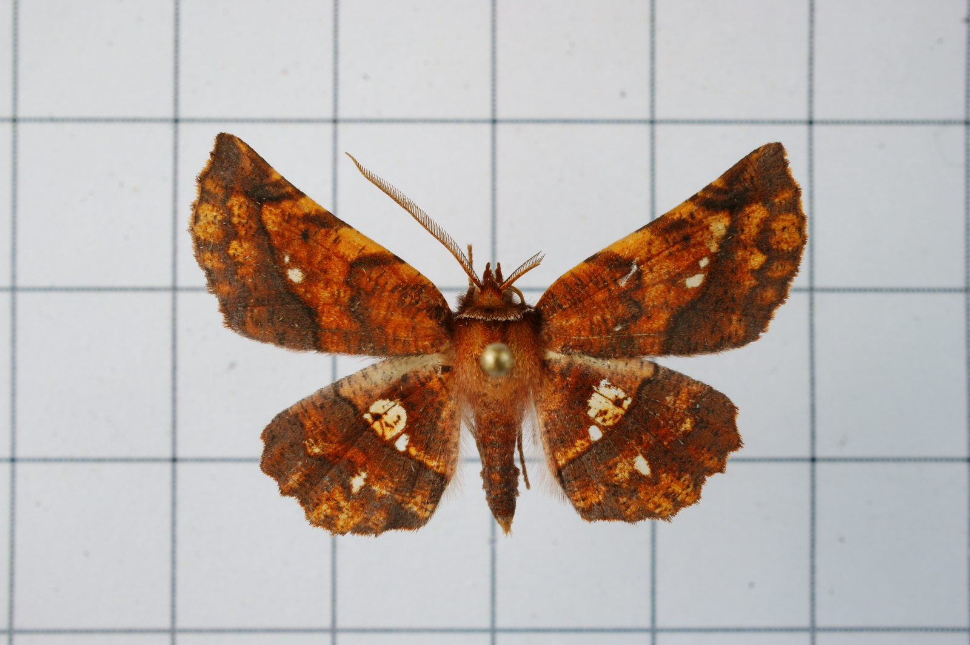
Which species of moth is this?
Garaeus specularis specularis
